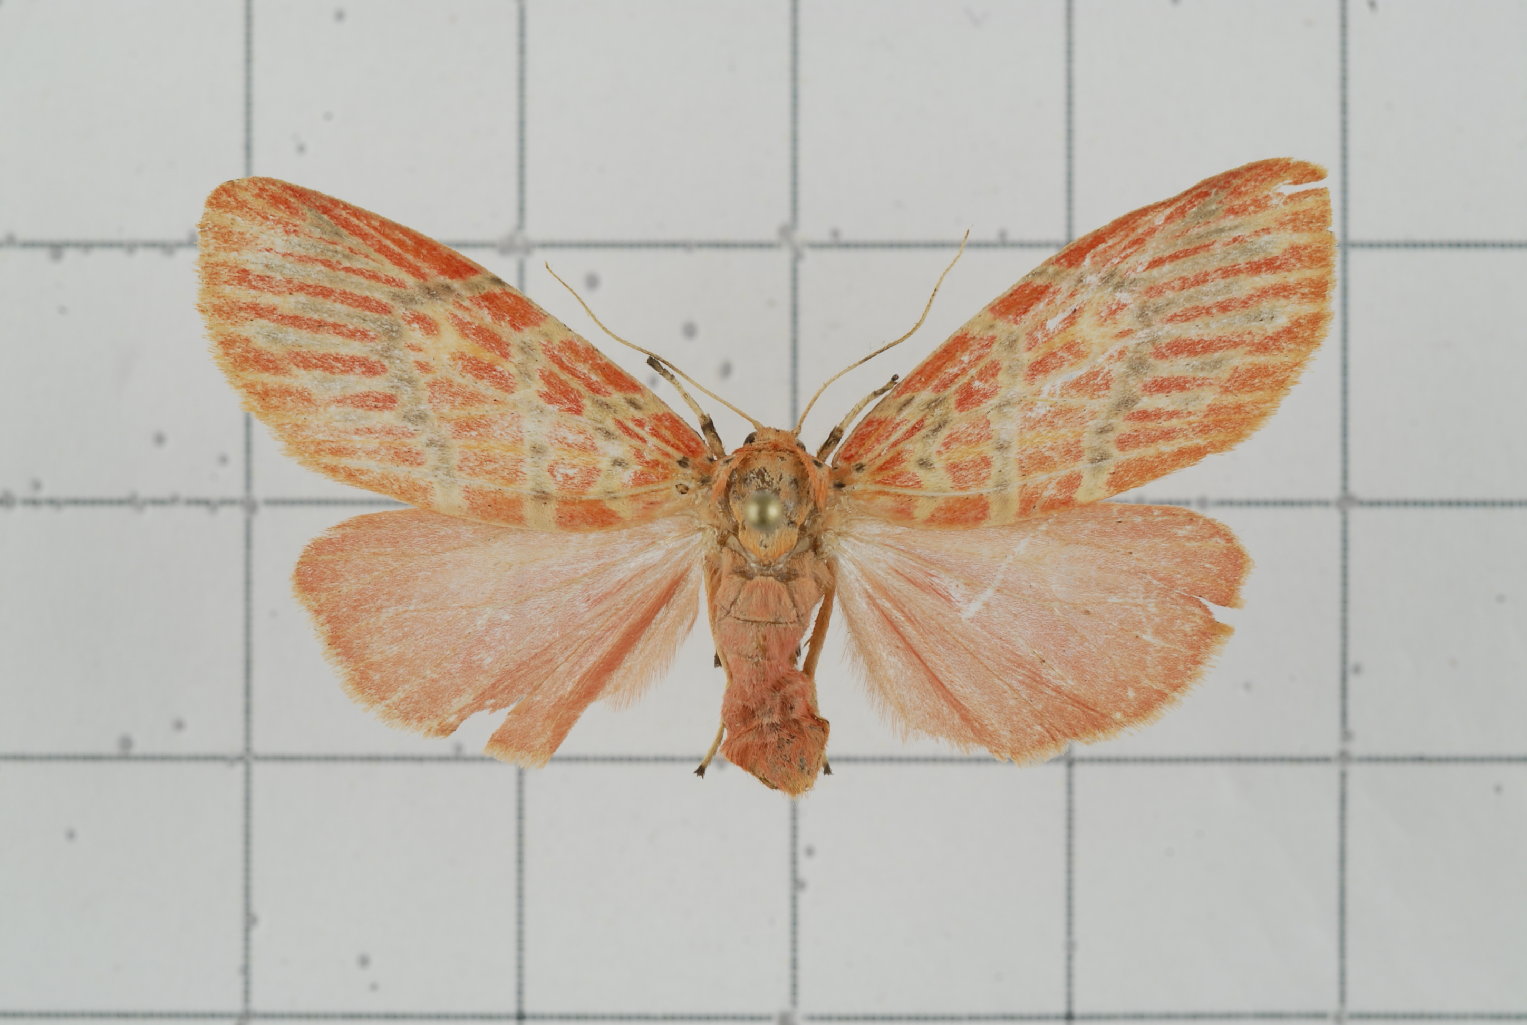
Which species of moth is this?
Barsine sauteri
